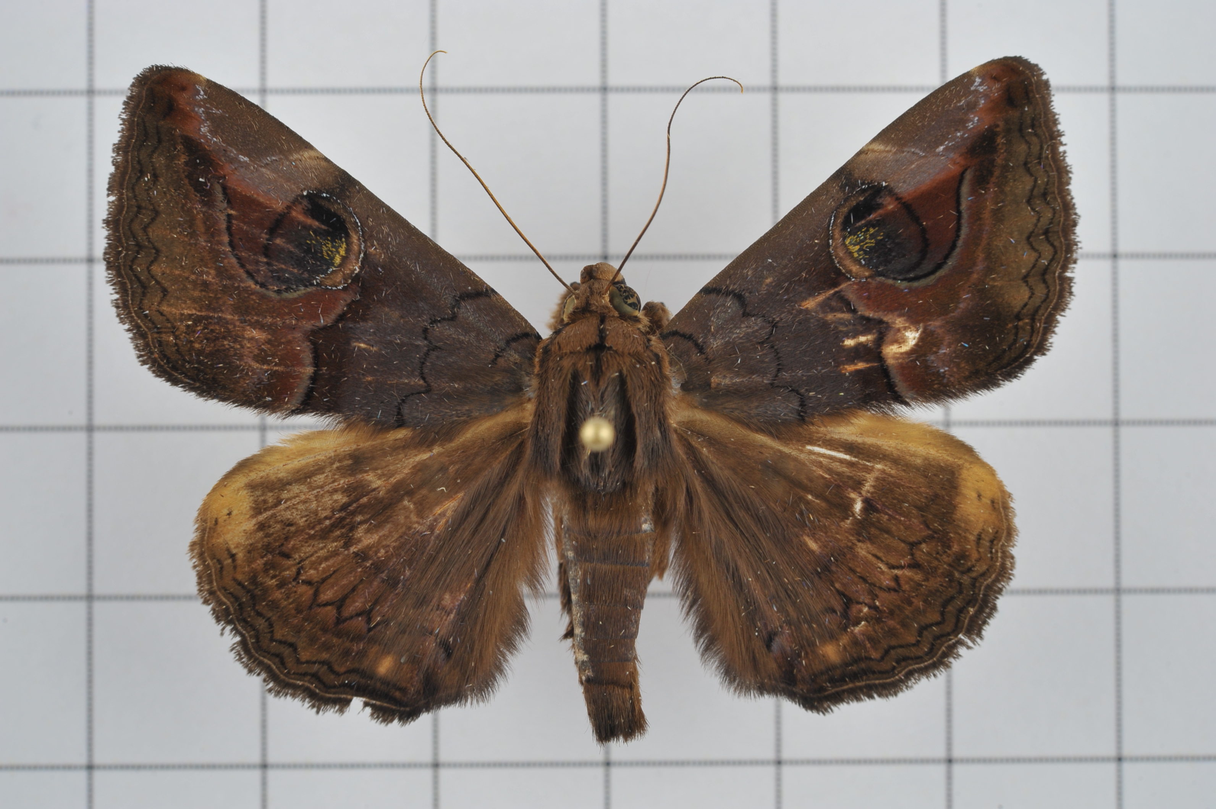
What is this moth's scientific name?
Ommatophora luminosa
